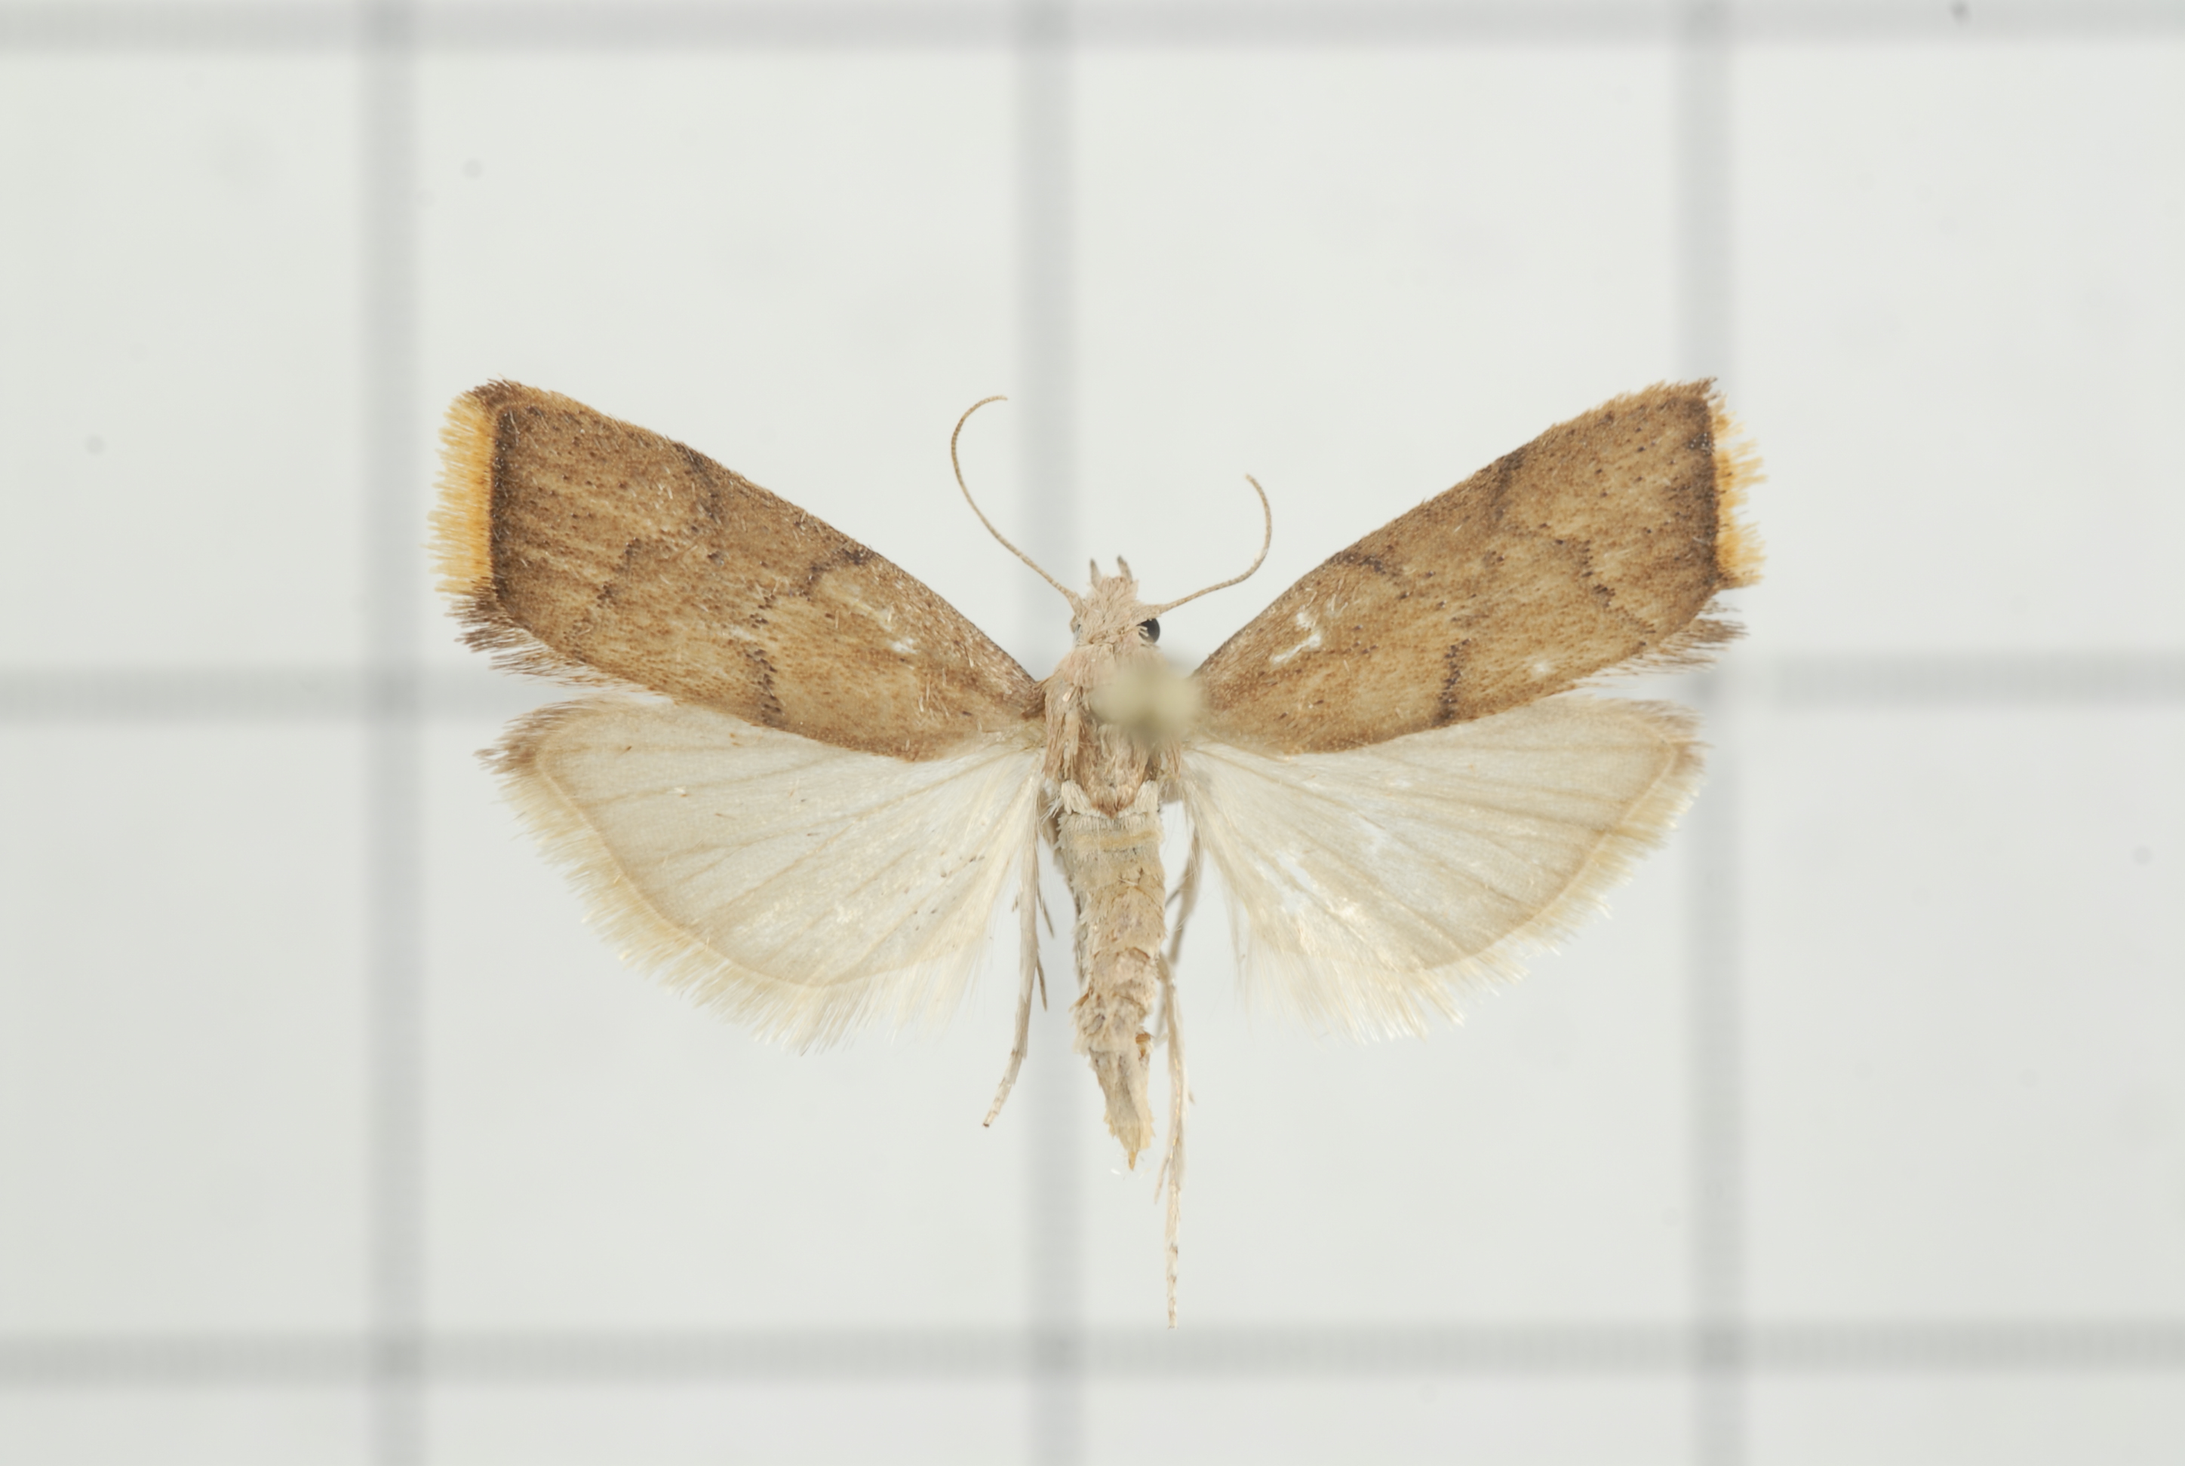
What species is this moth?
Doloessa ochrociliella
